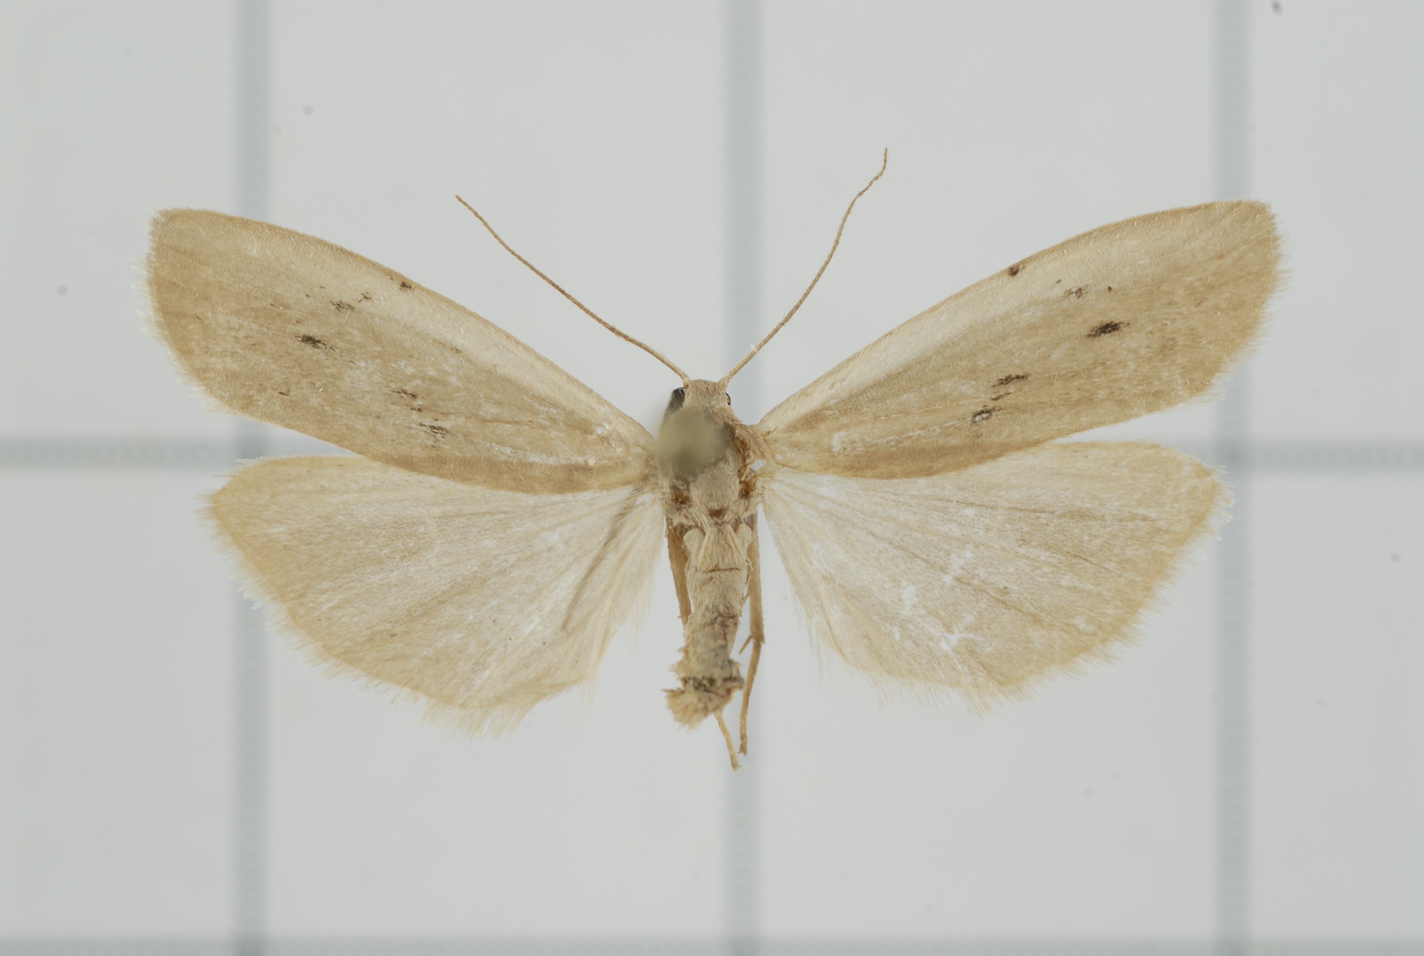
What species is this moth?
Pelosia muscerda tetrasticta
